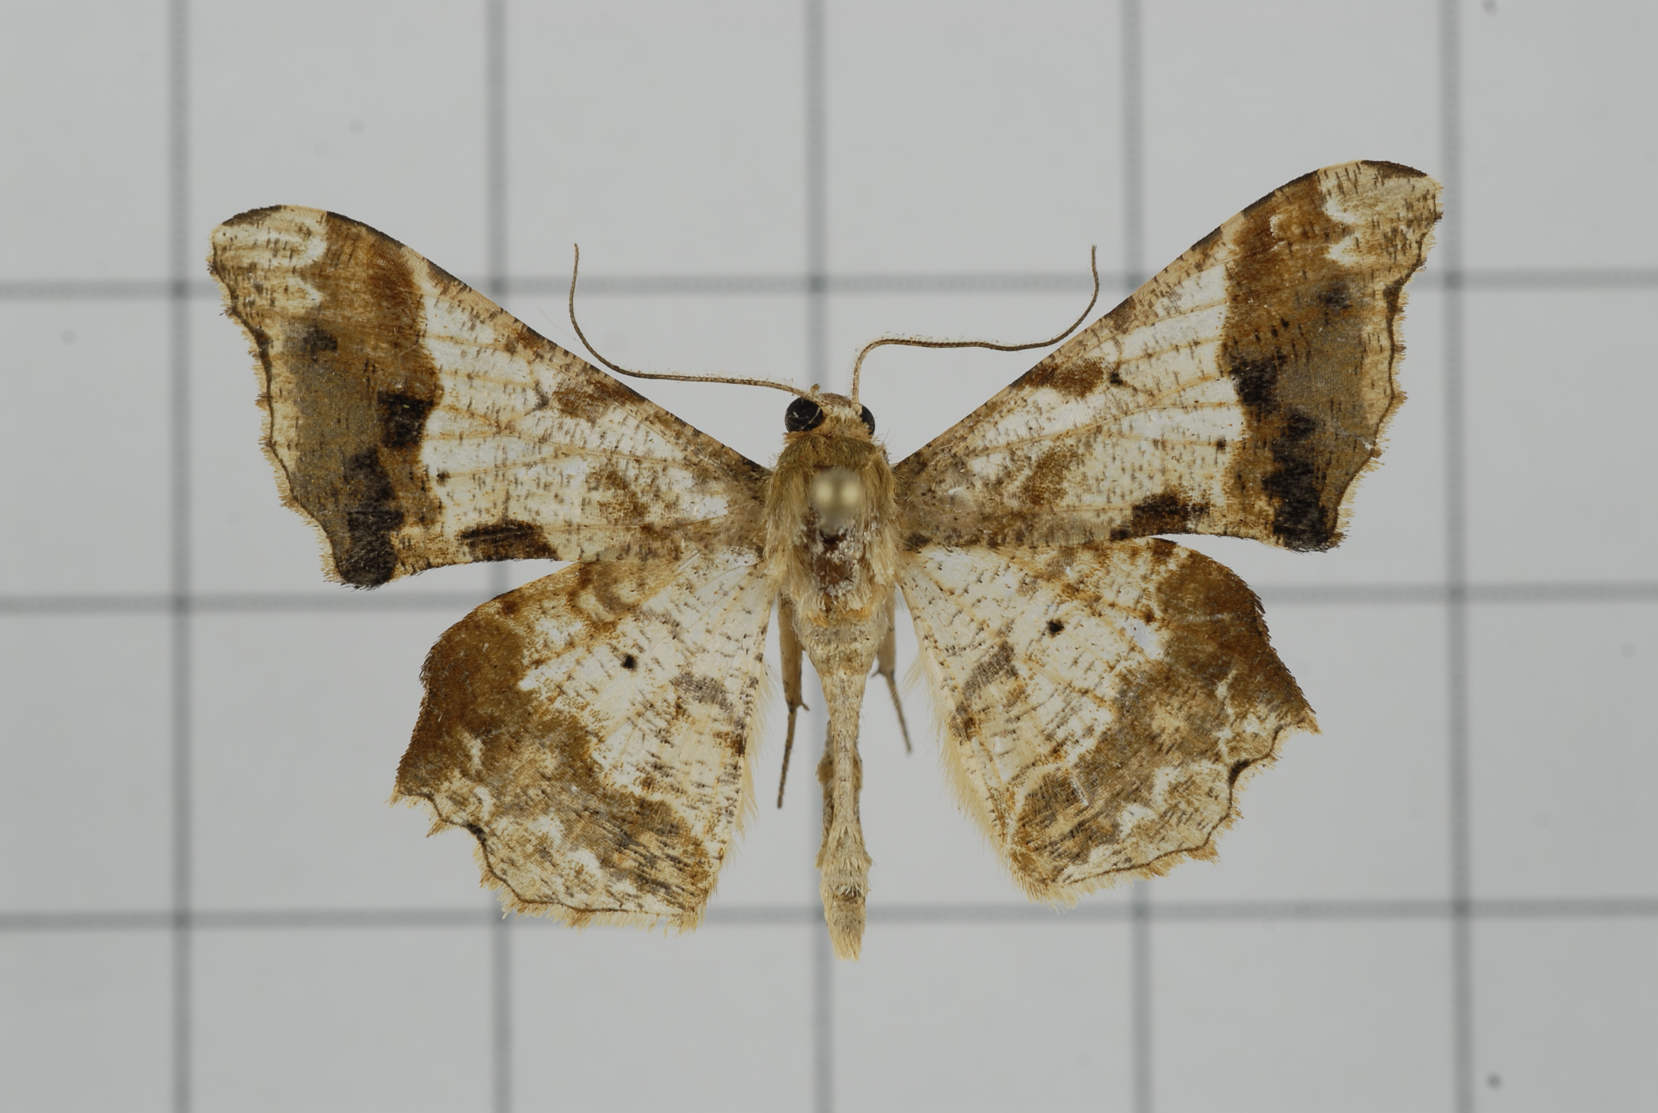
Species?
Krananda oliveomarginata
